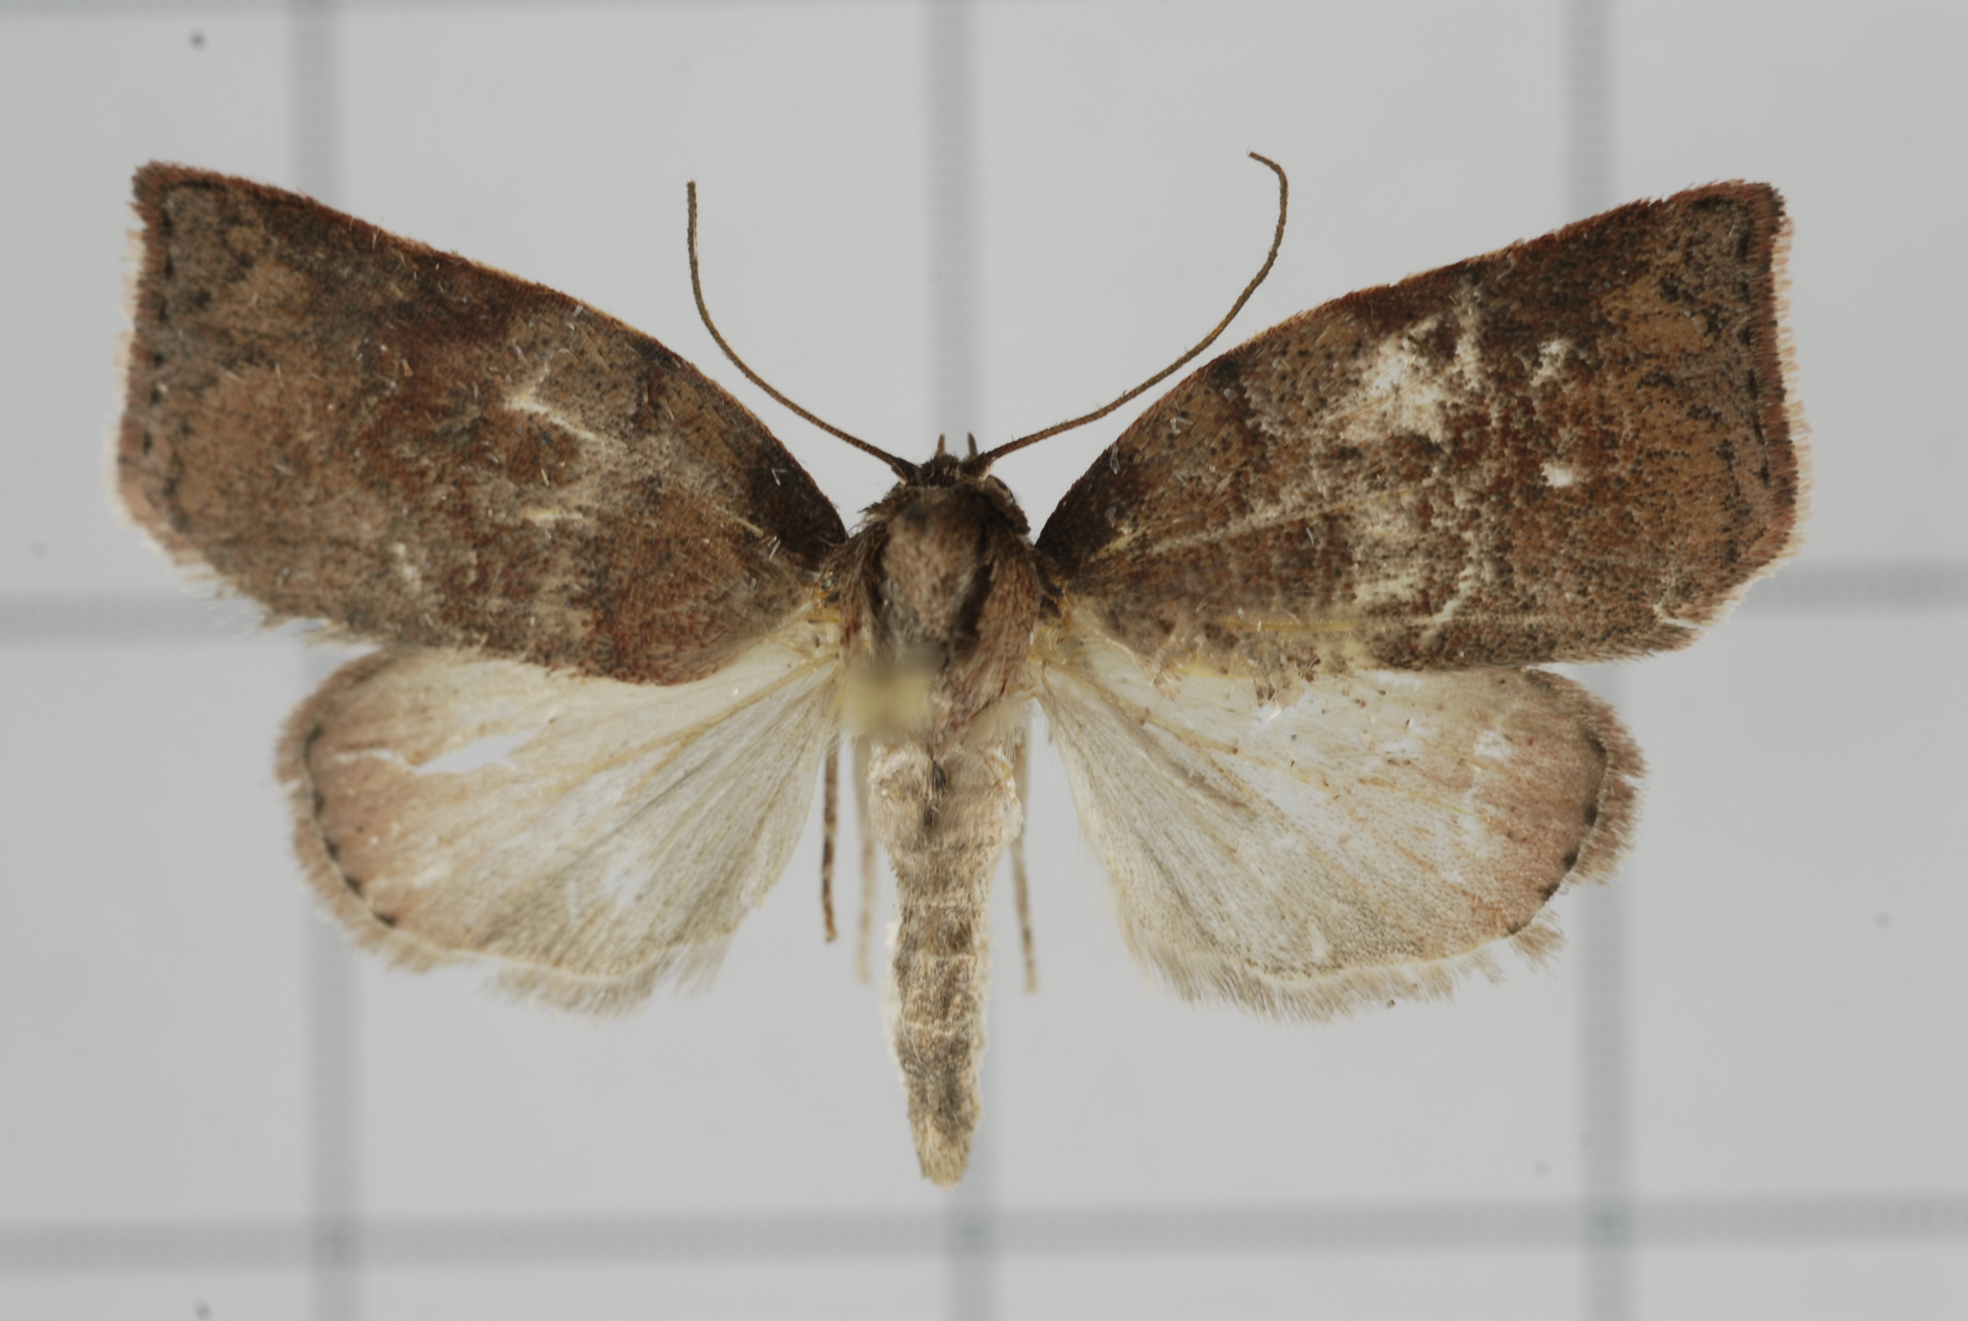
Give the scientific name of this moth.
Beara tortriciformis
